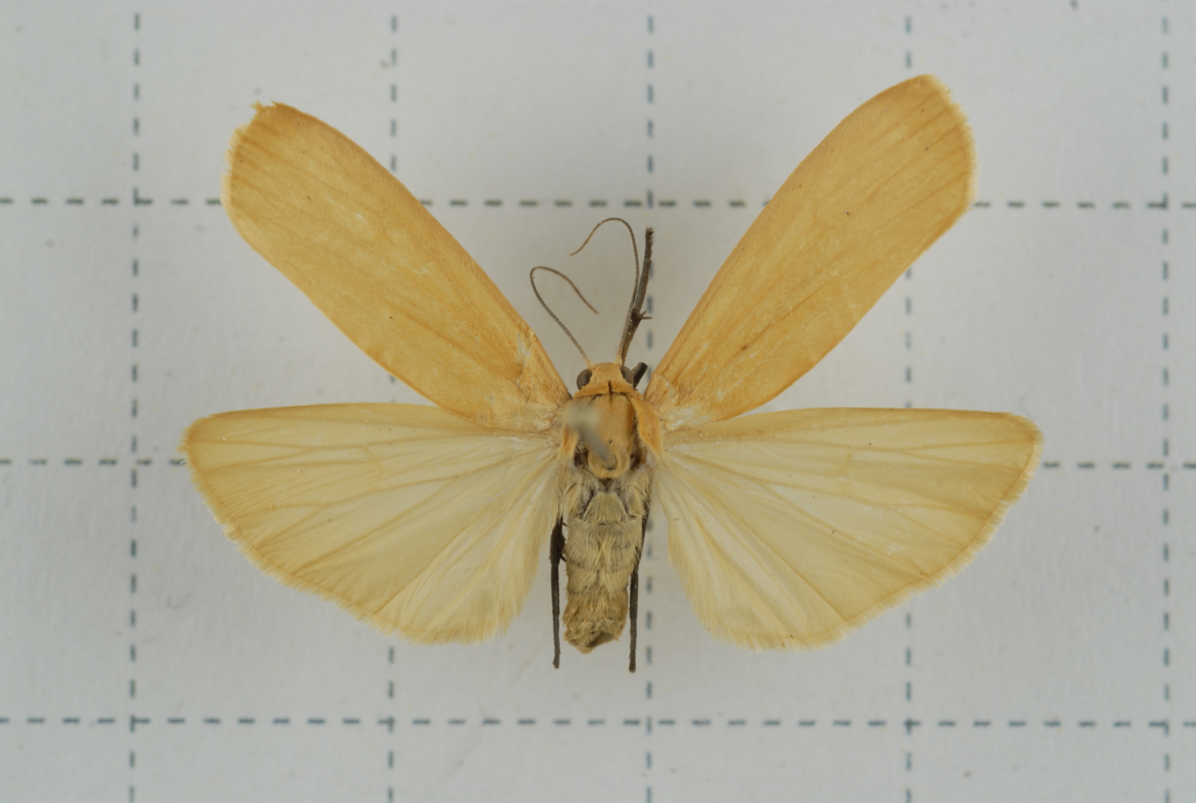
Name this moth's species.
Katha magnata magnata
